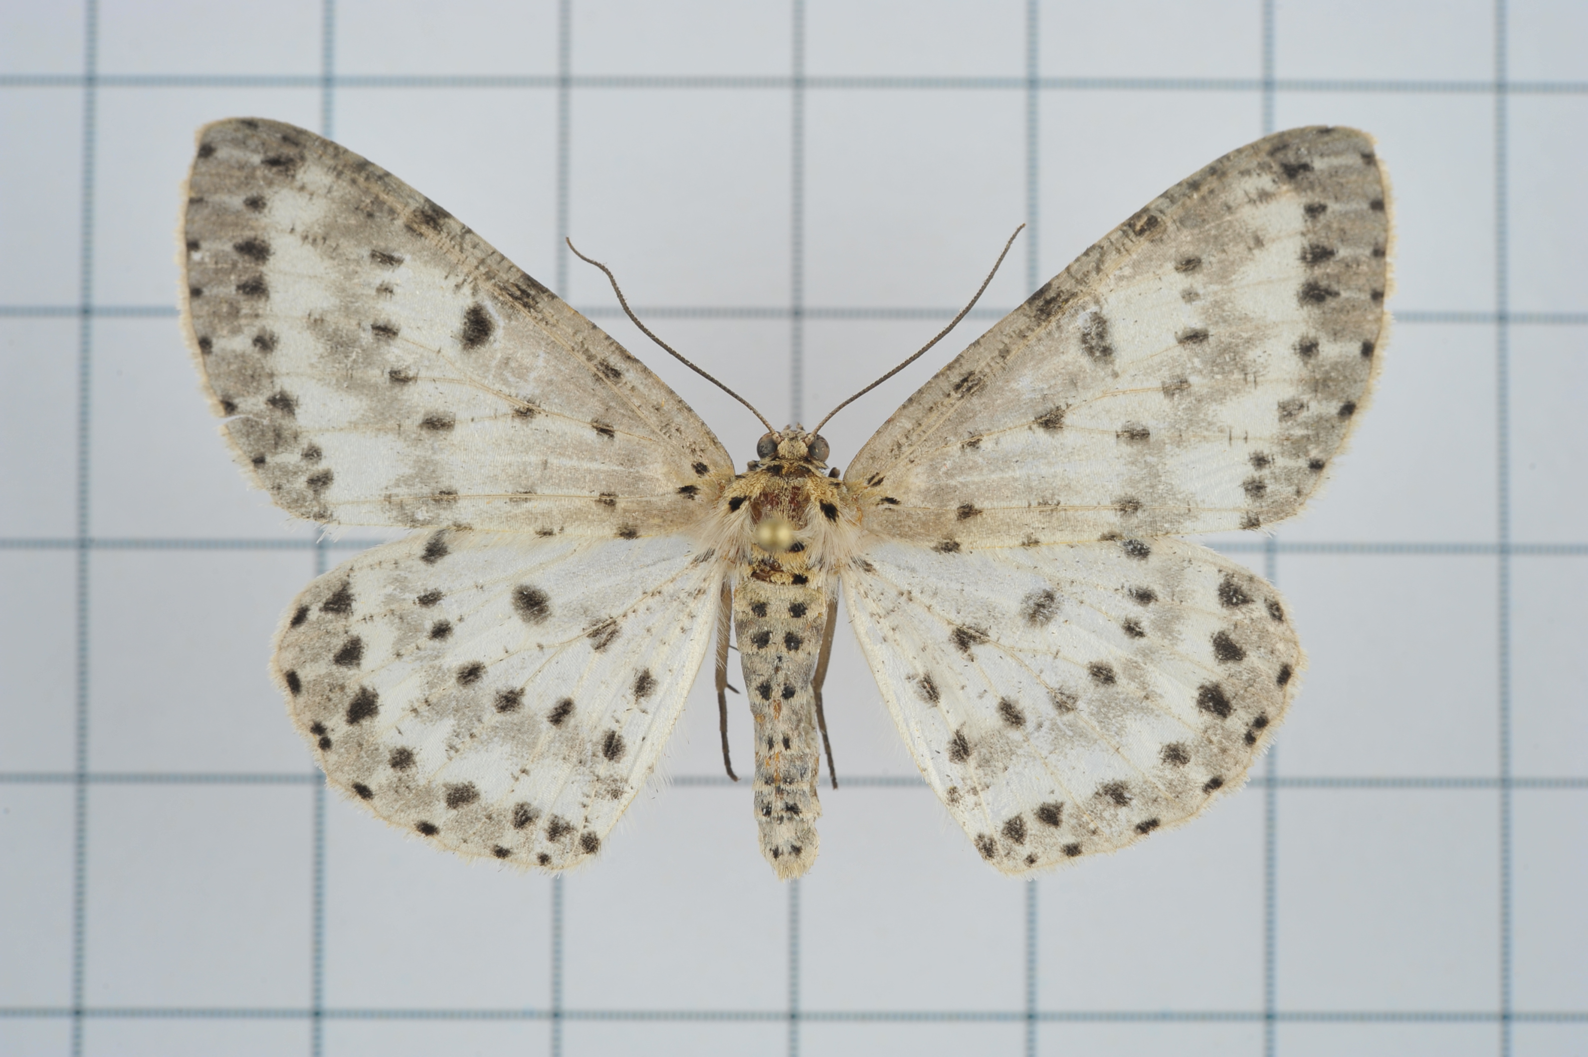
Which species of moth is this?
Percnia suffusa
